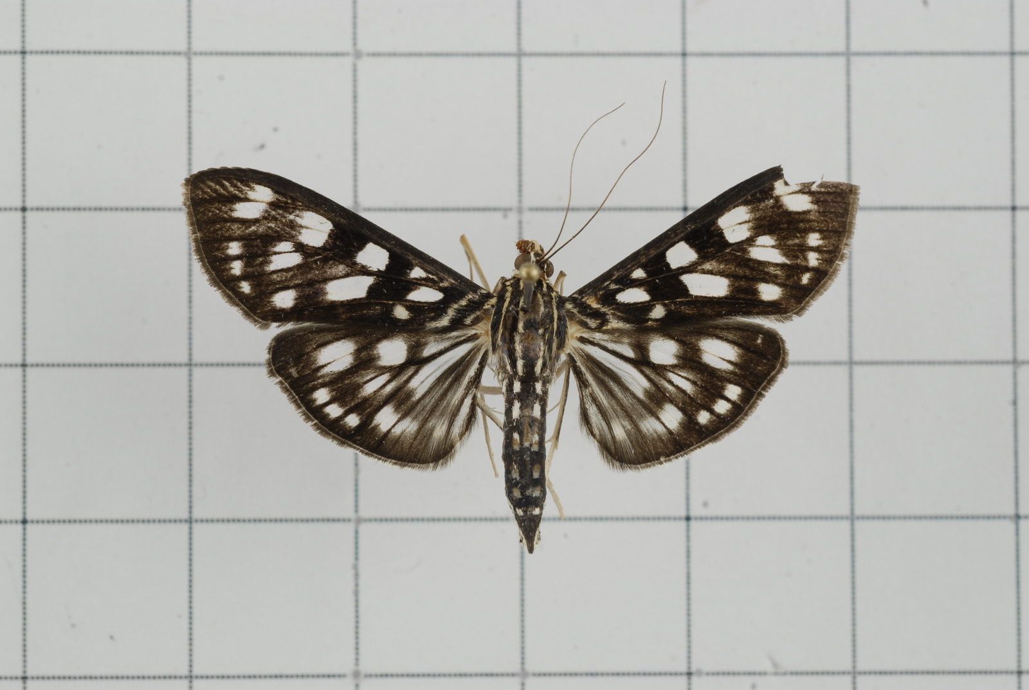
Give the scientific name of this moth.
Pygospila tyres
